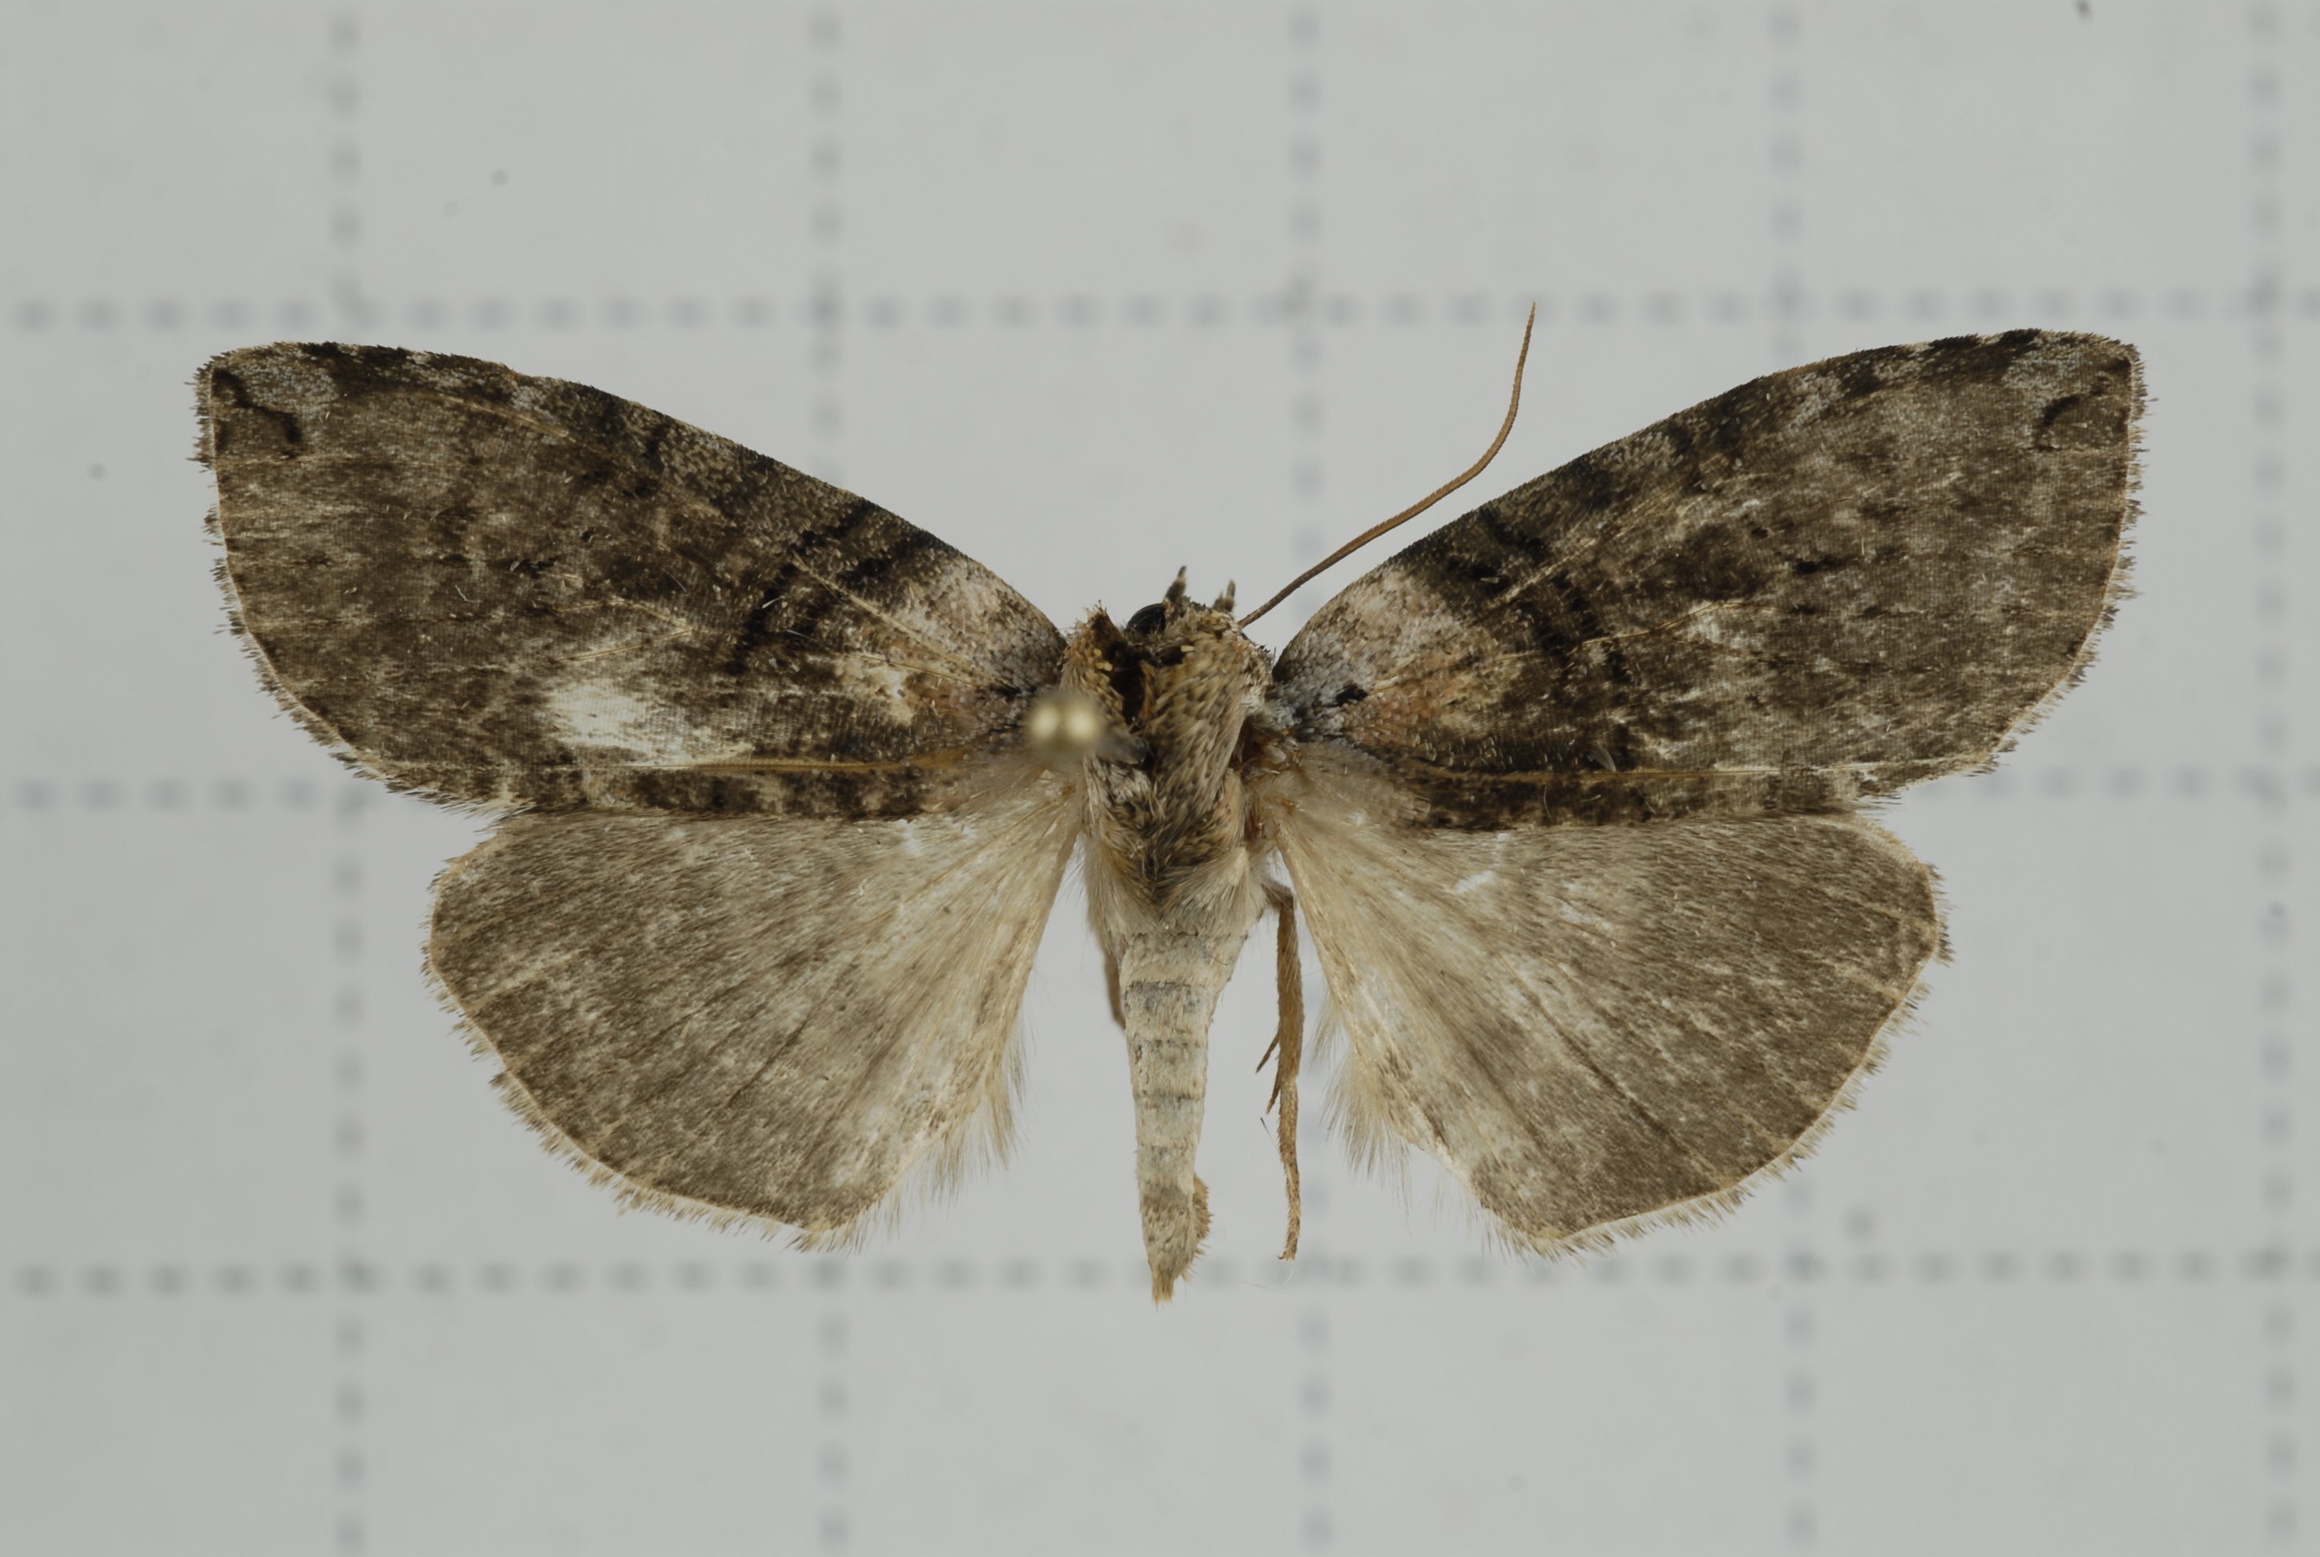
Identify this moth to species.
Horipsestis aenea aenea
